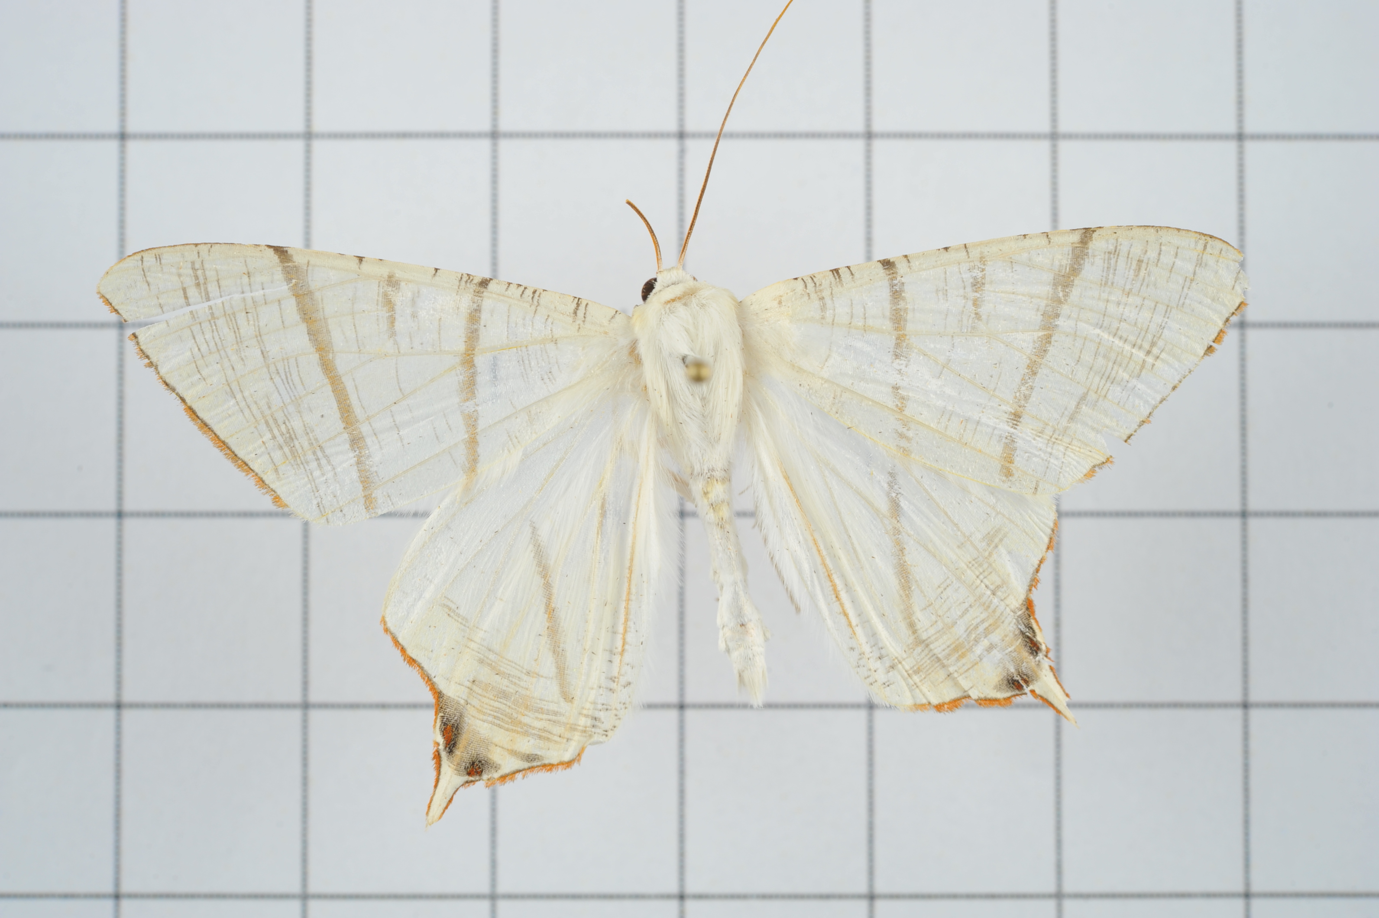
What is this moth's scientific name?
Ourapteryx yerburii virescens
